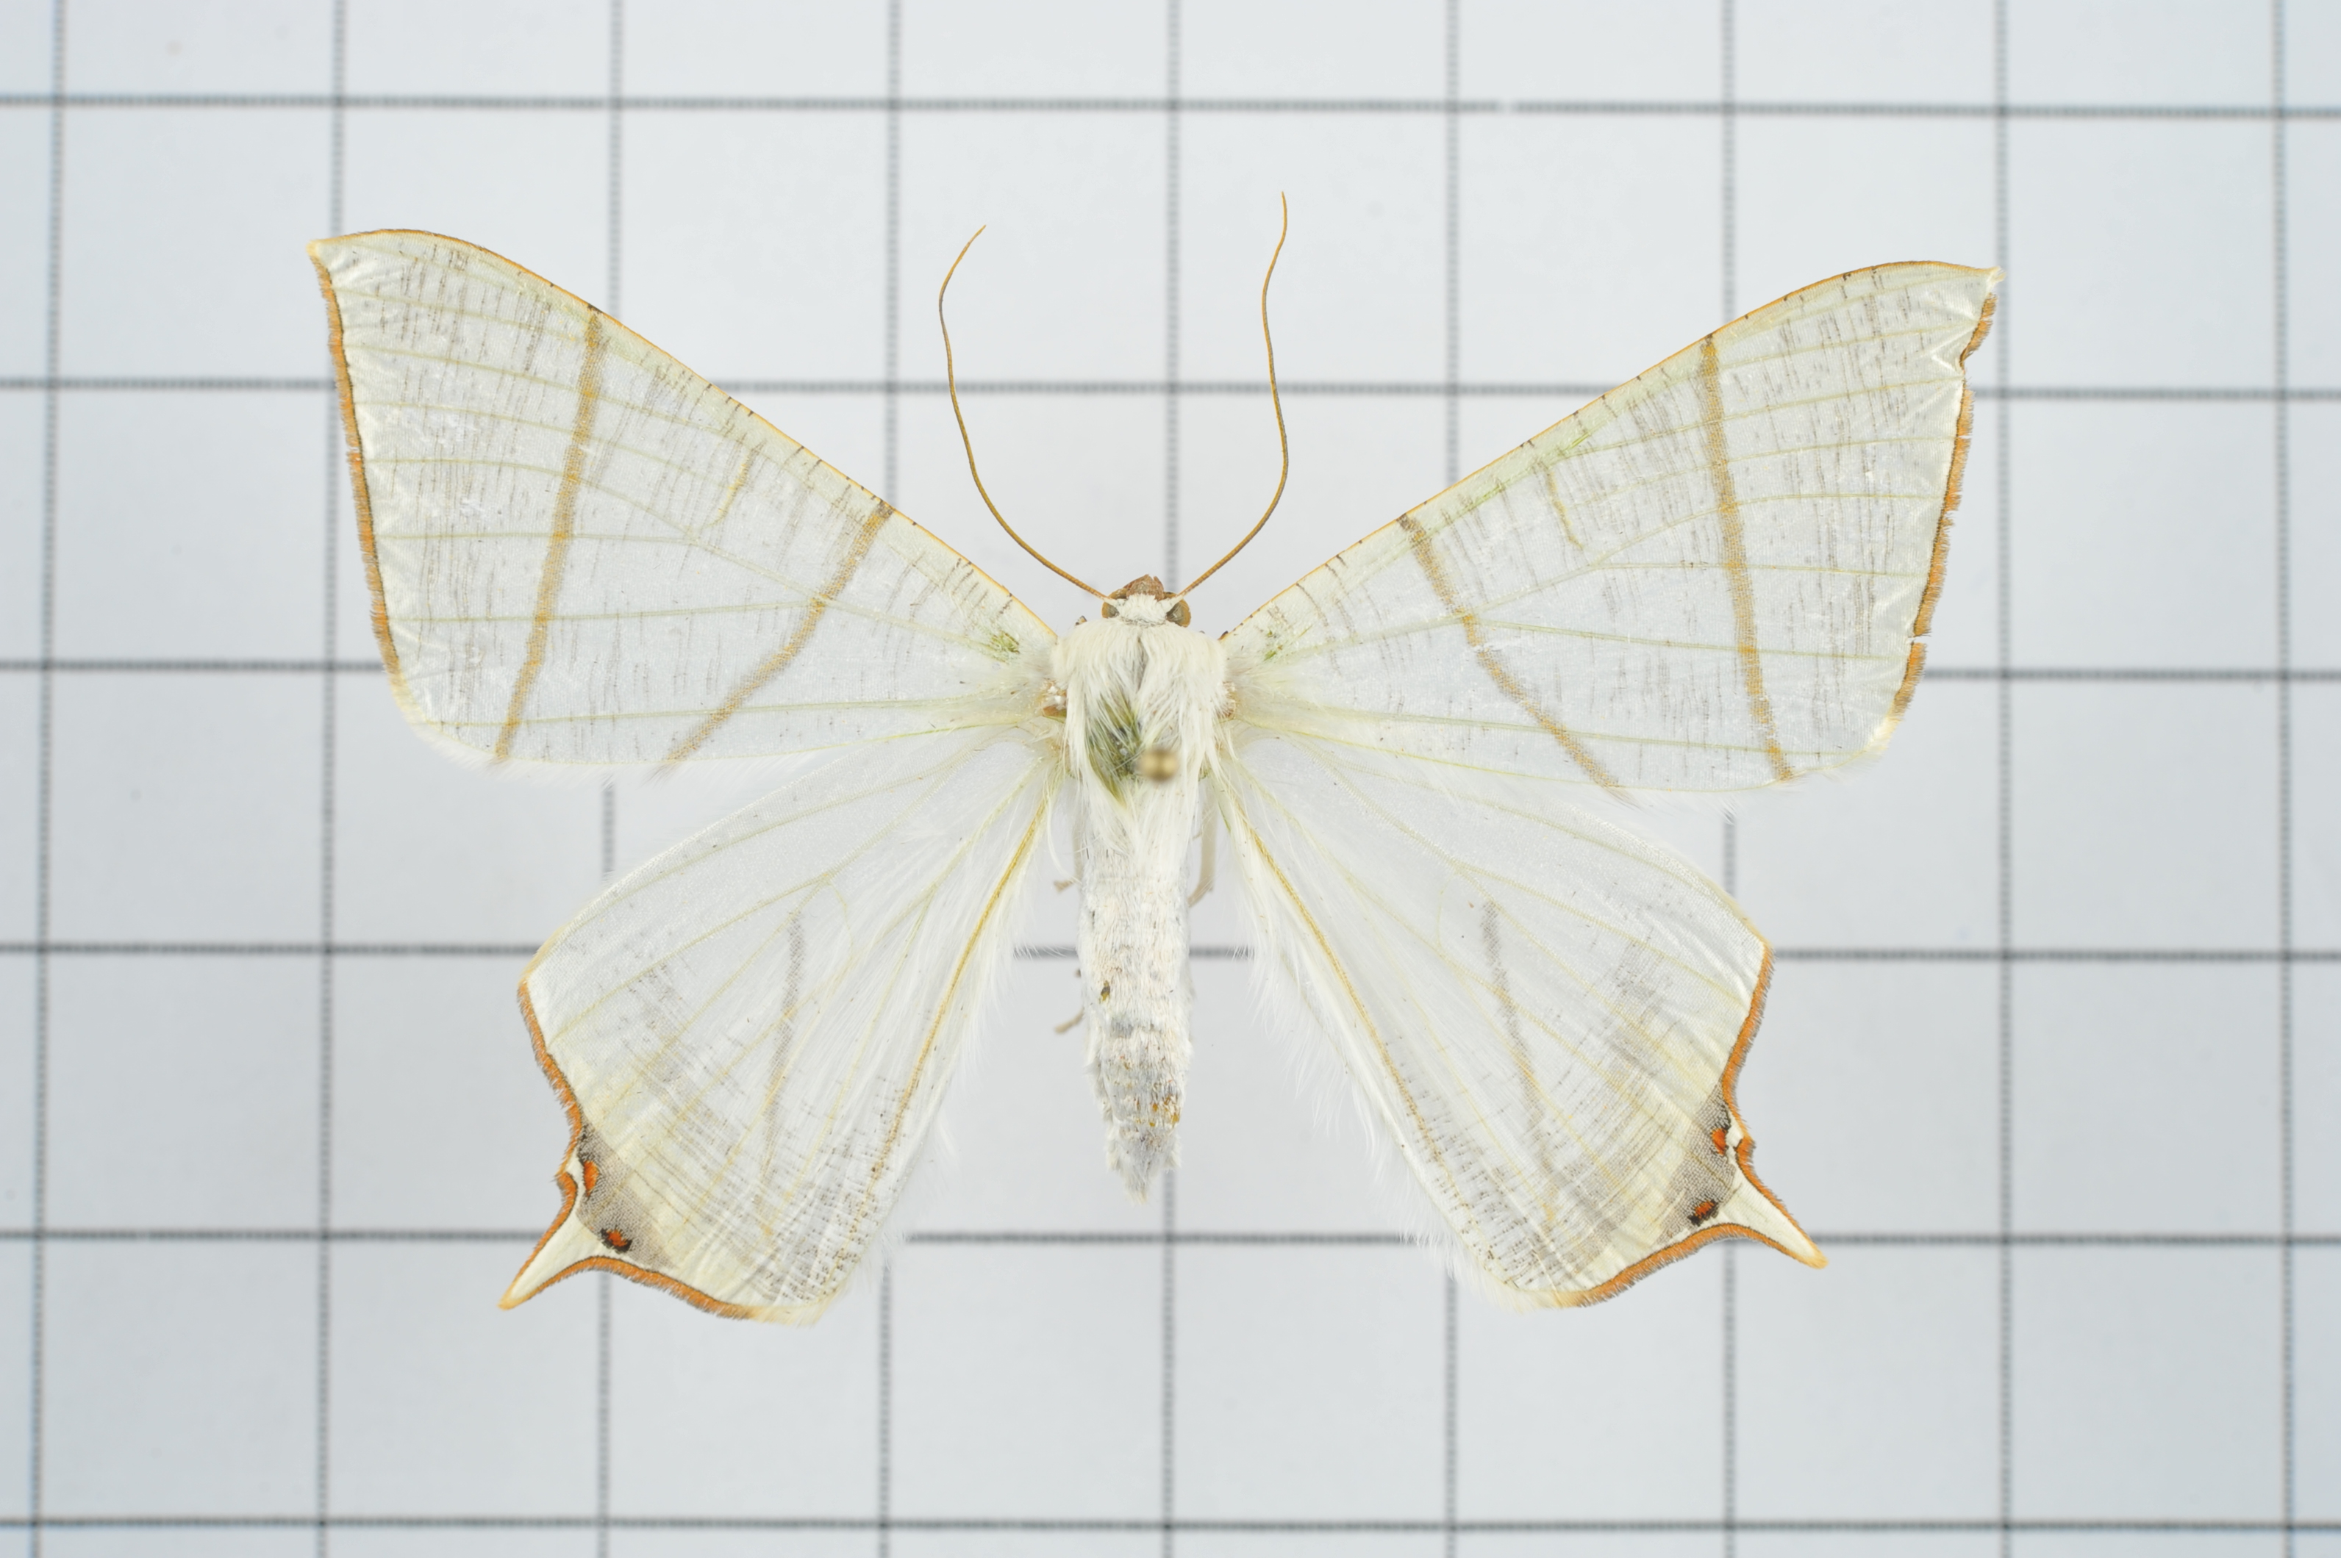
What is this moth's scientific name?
Ourapteryx changi
